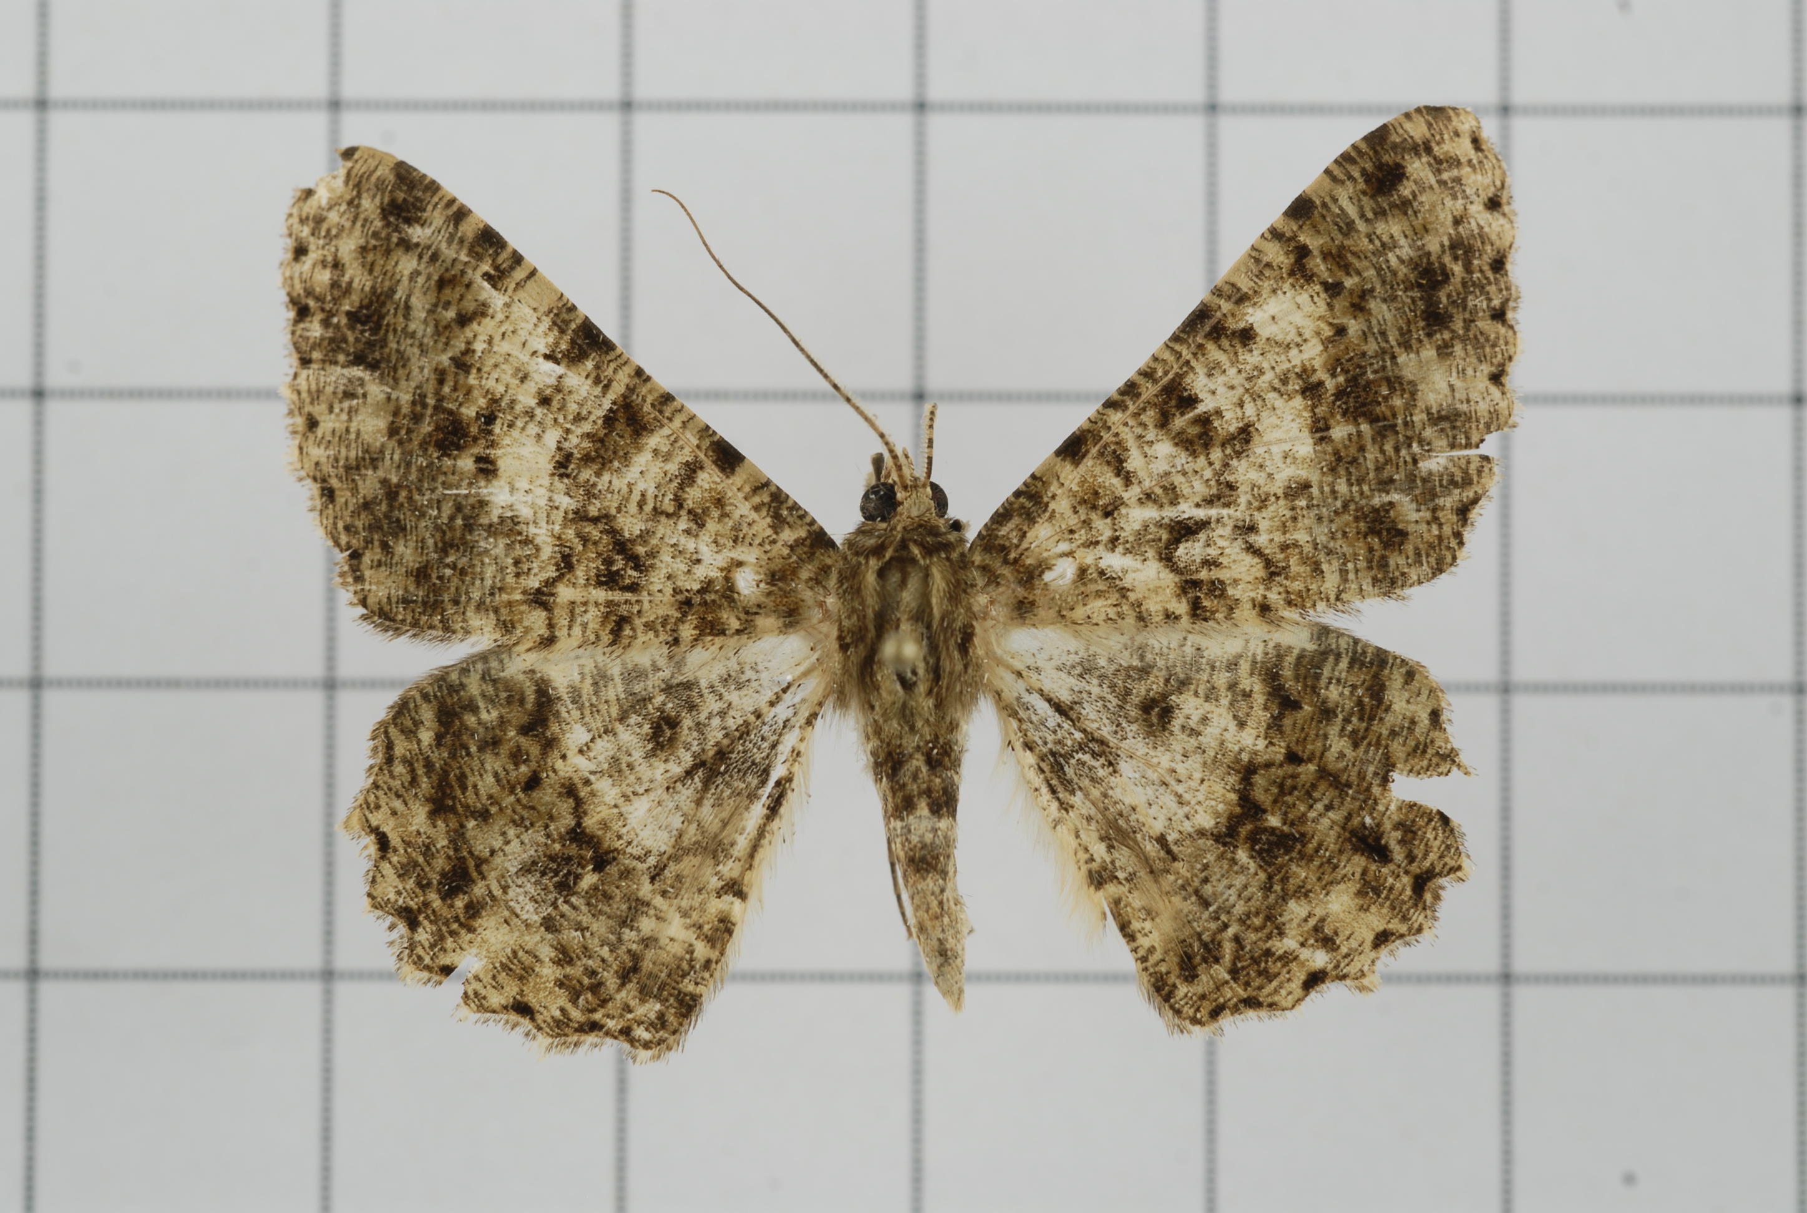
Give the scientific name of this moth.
Racotis boarmiaria
